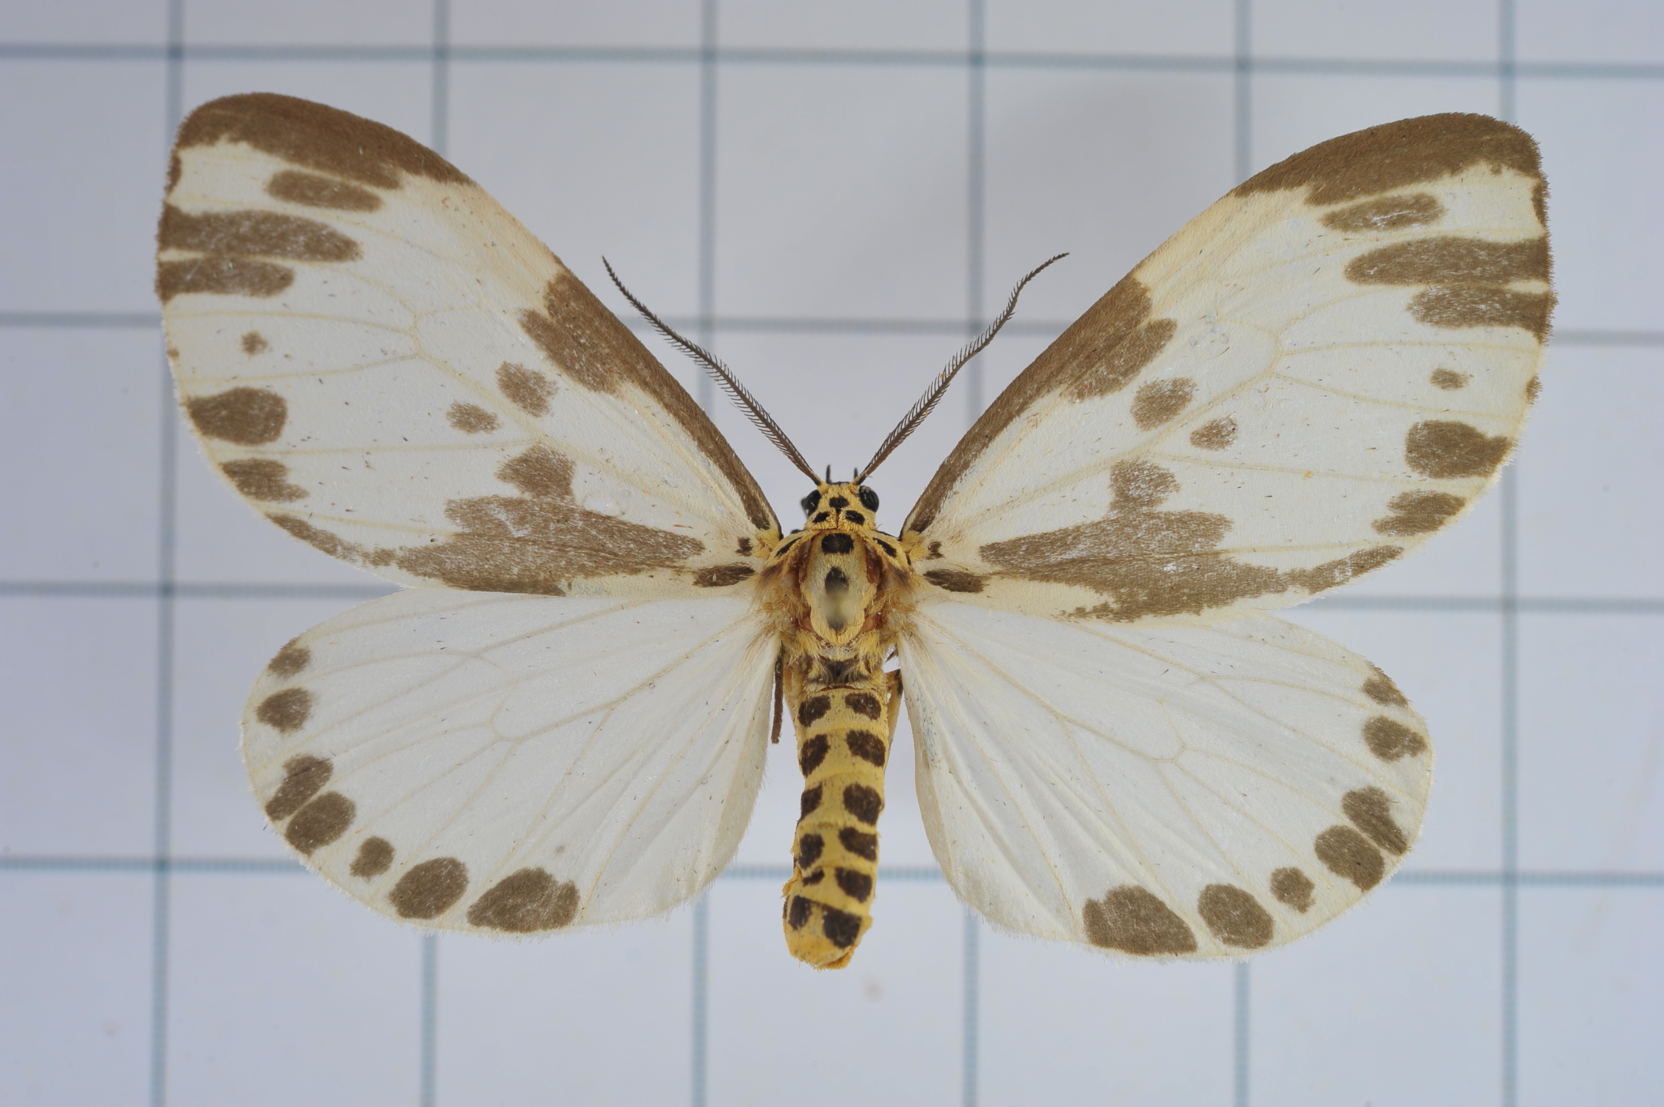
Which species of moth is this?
Nyctemera carissima formosana
